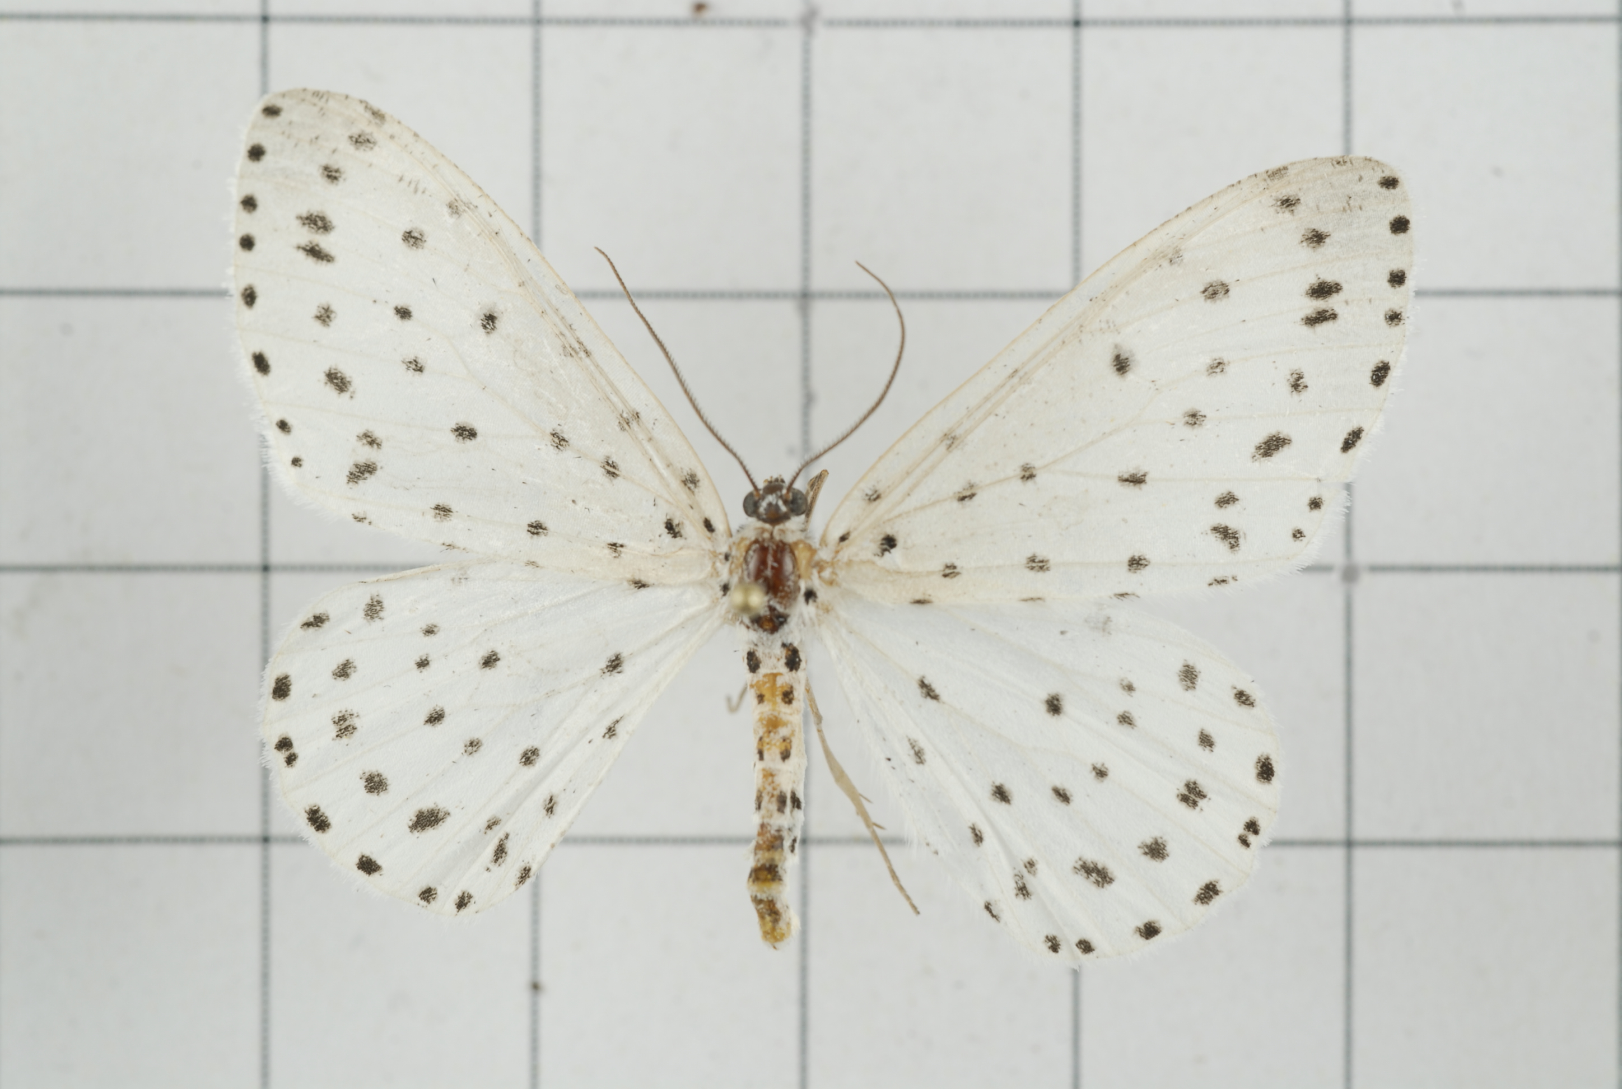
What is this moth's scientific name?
Xenoplia trivialis
